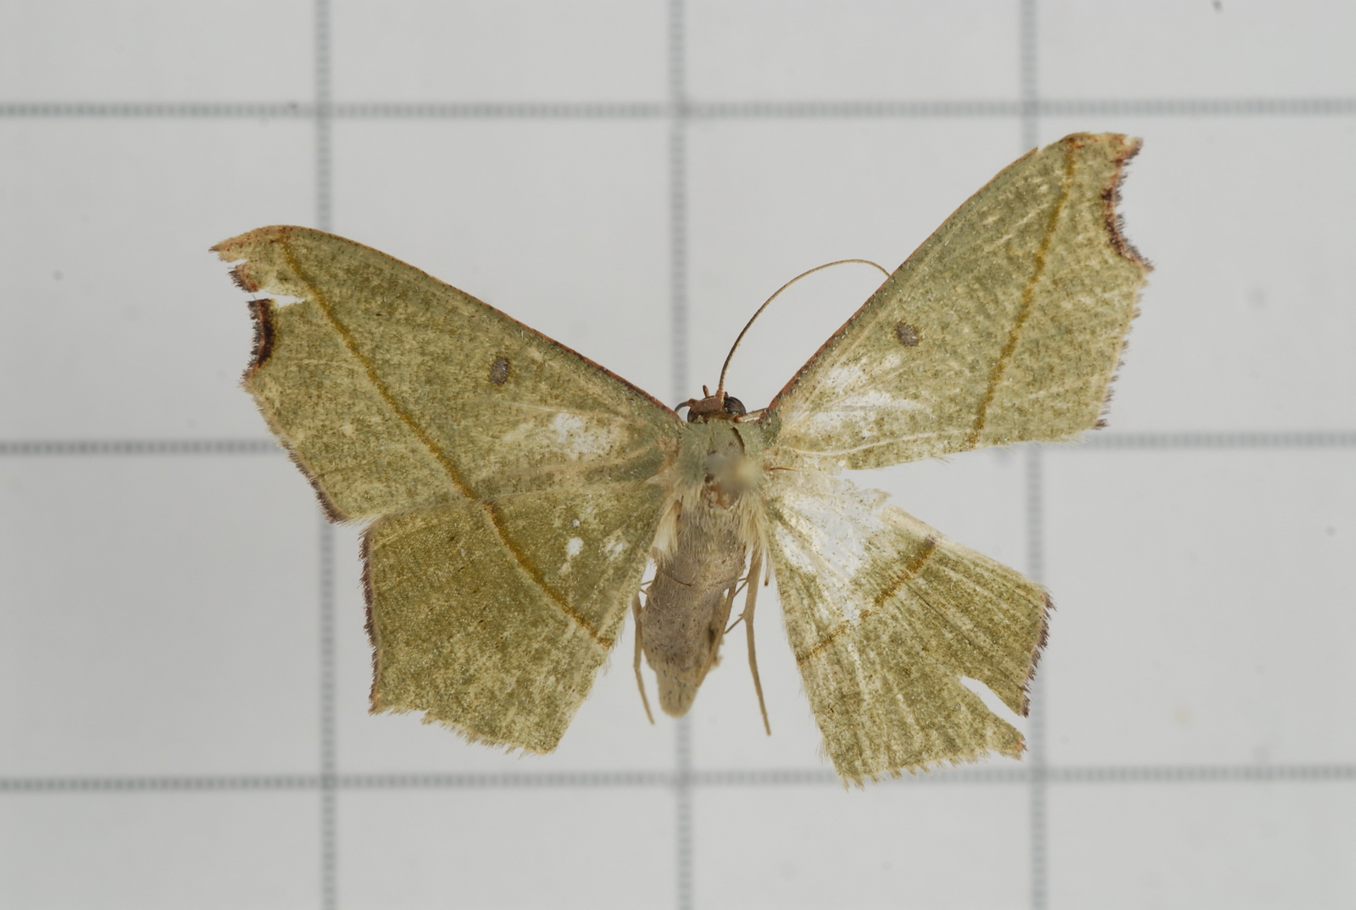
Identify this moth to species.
Traminda aventiaria
